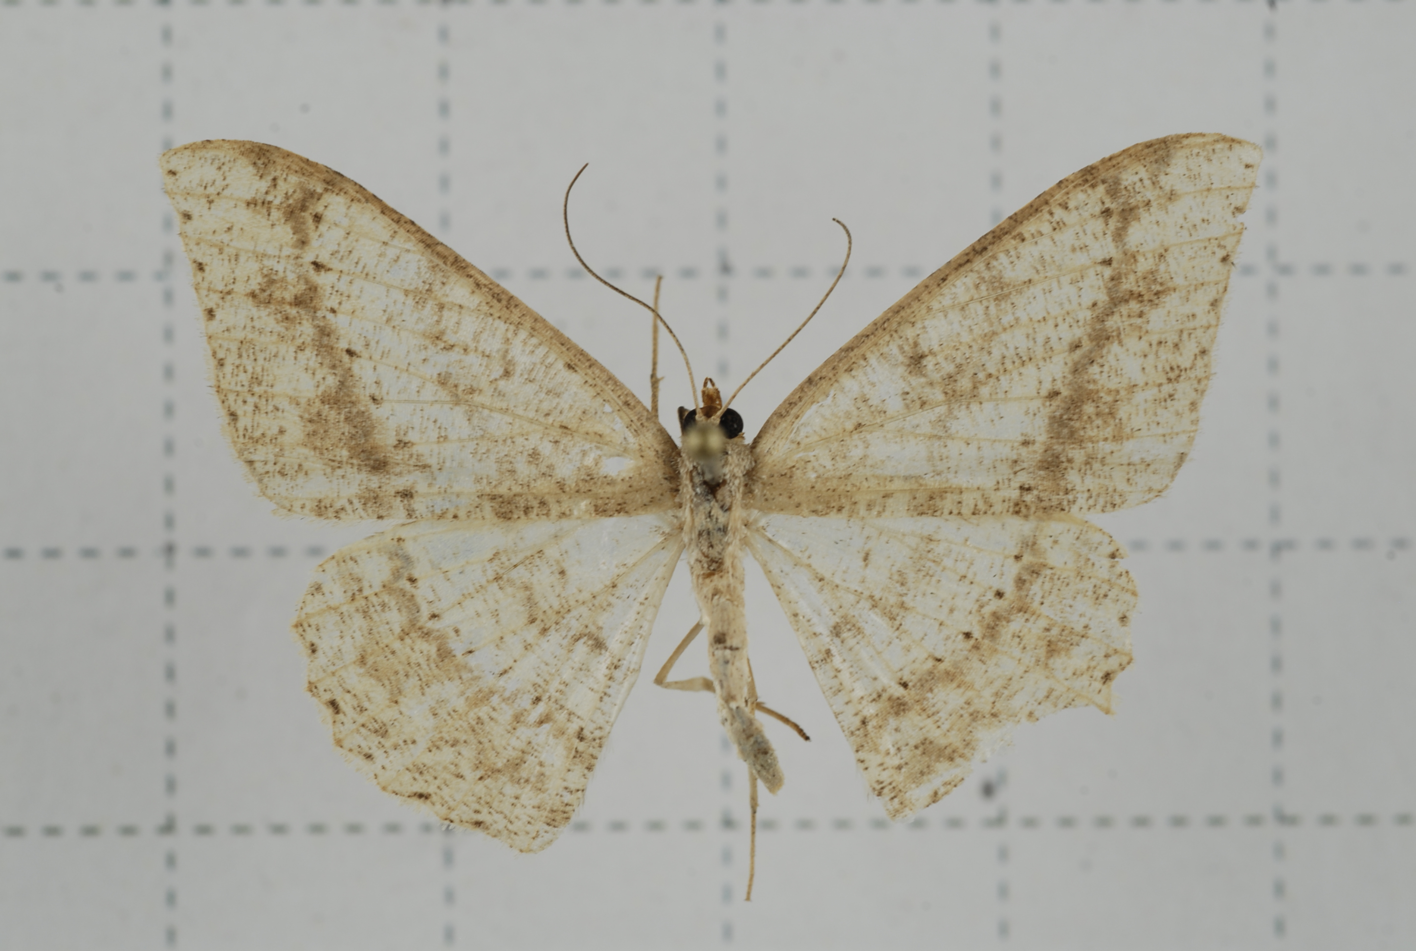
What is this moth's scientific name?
Luxiaria mitorrhaphes
